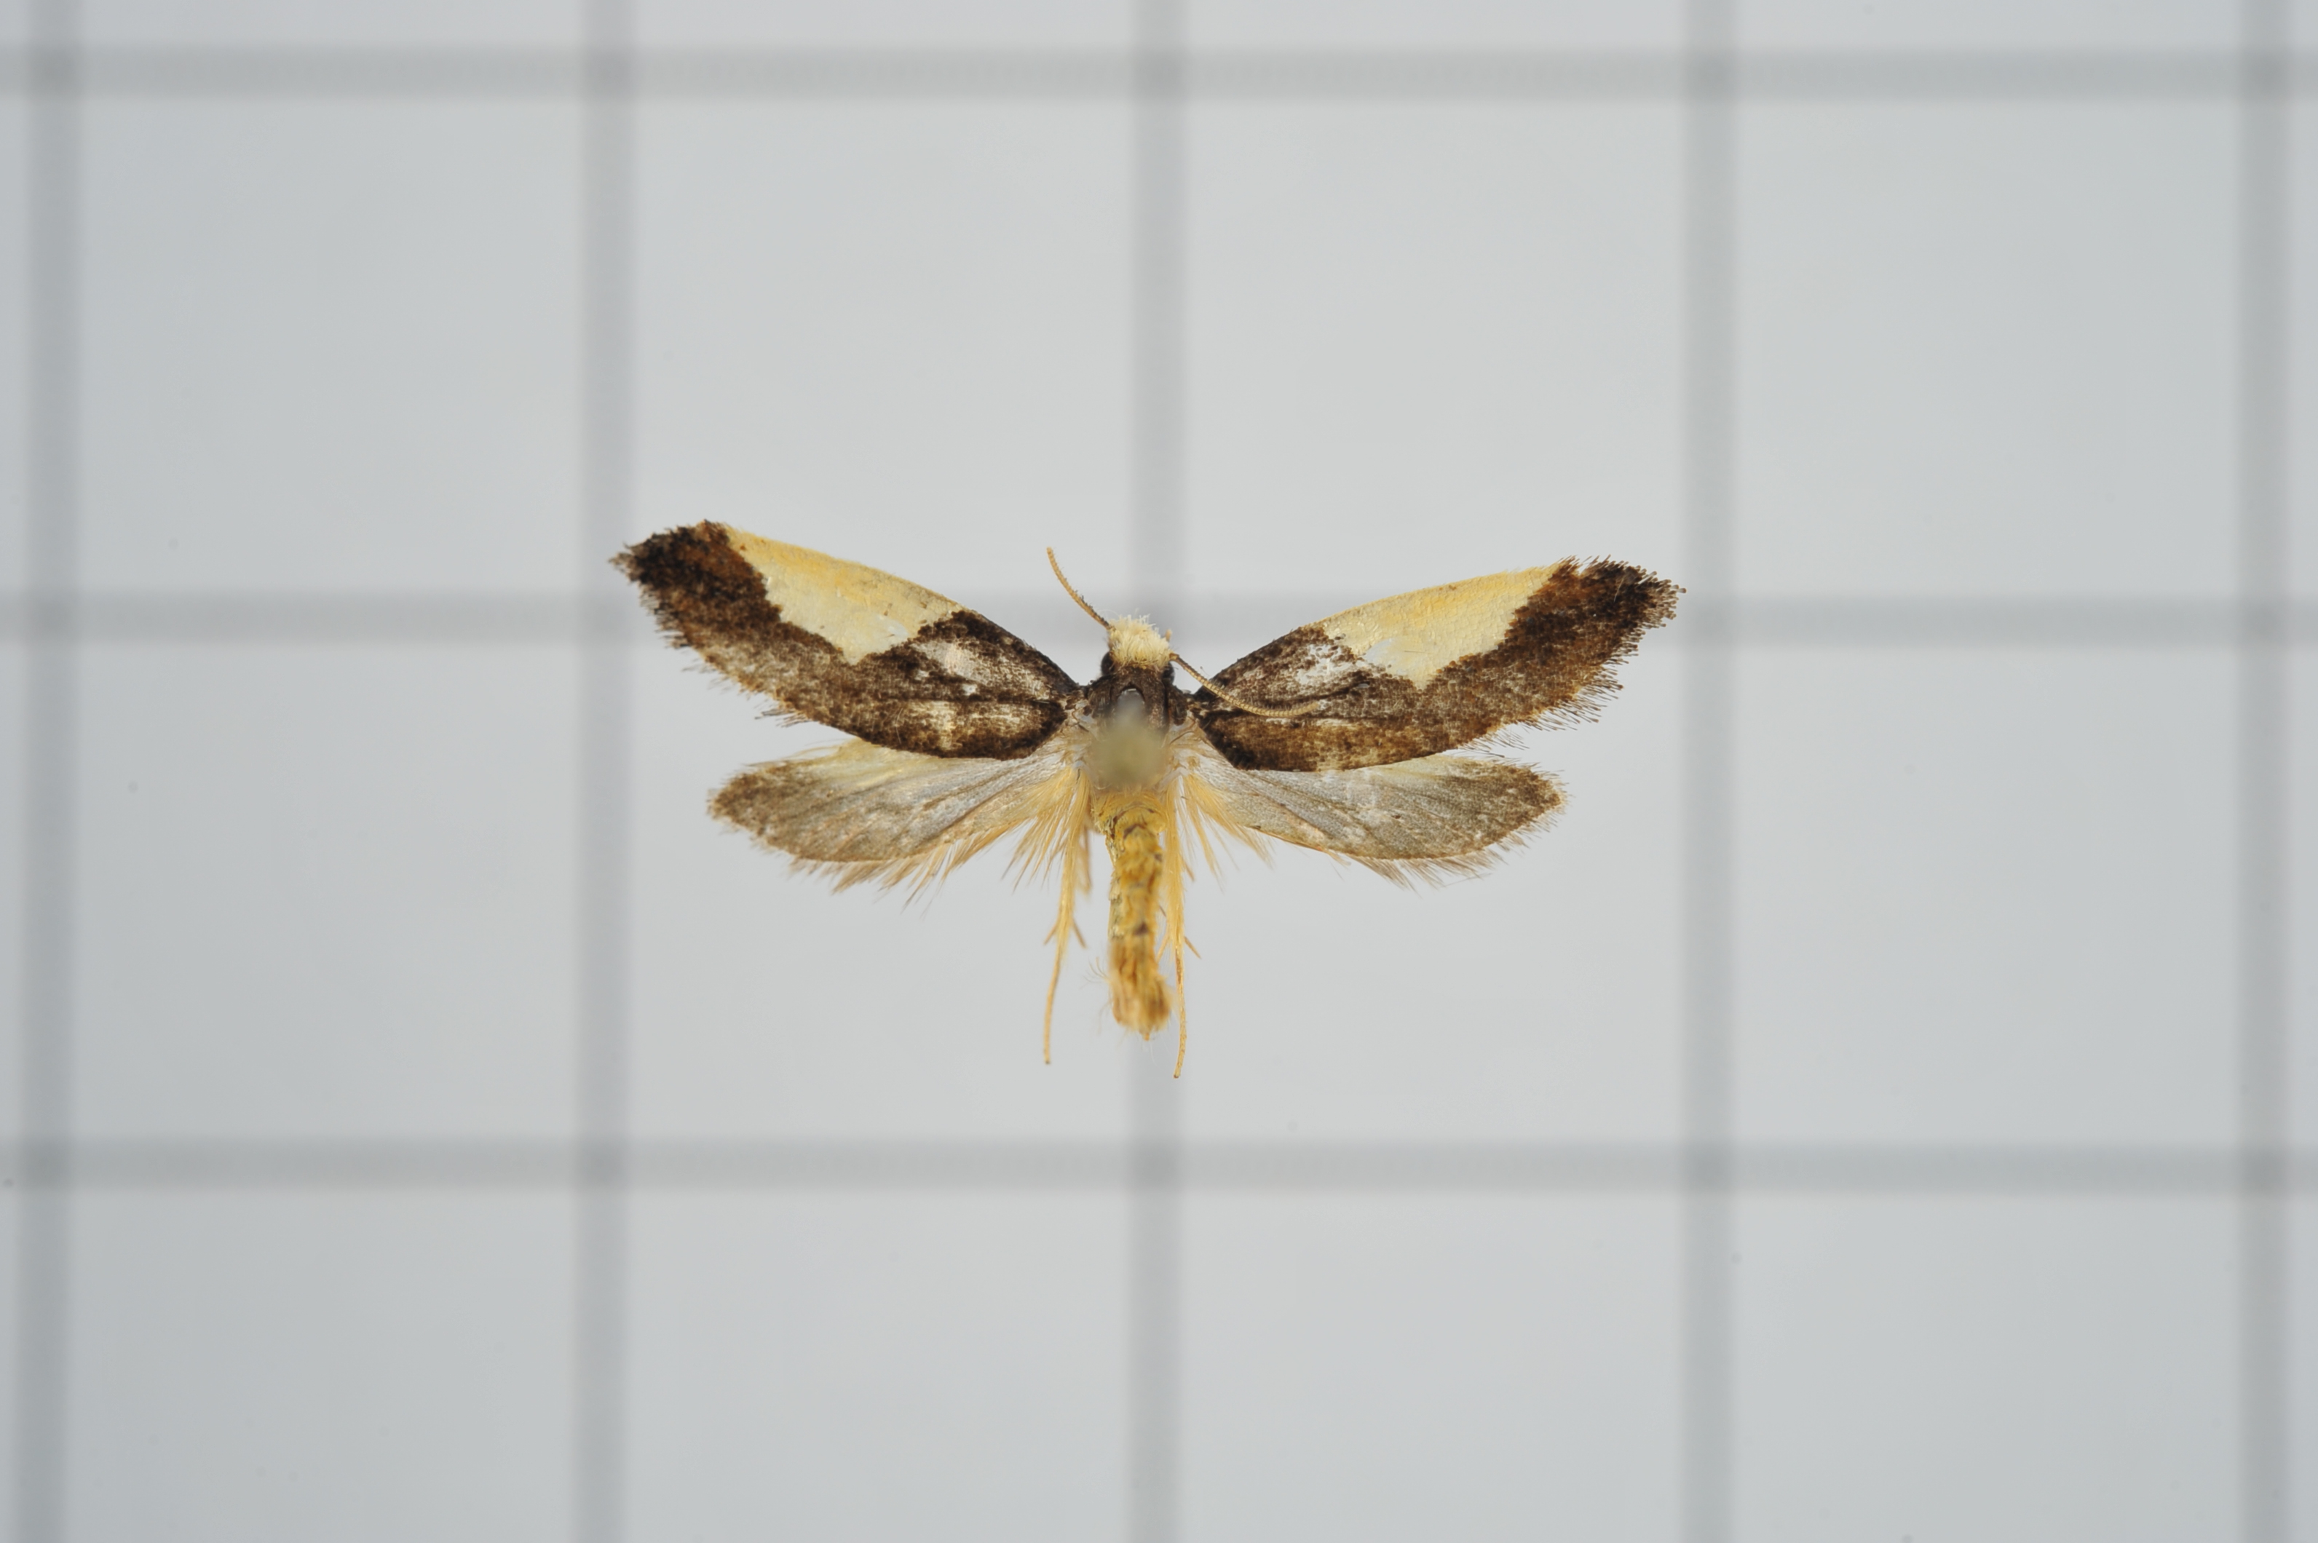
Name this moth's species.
Monopis monachella
